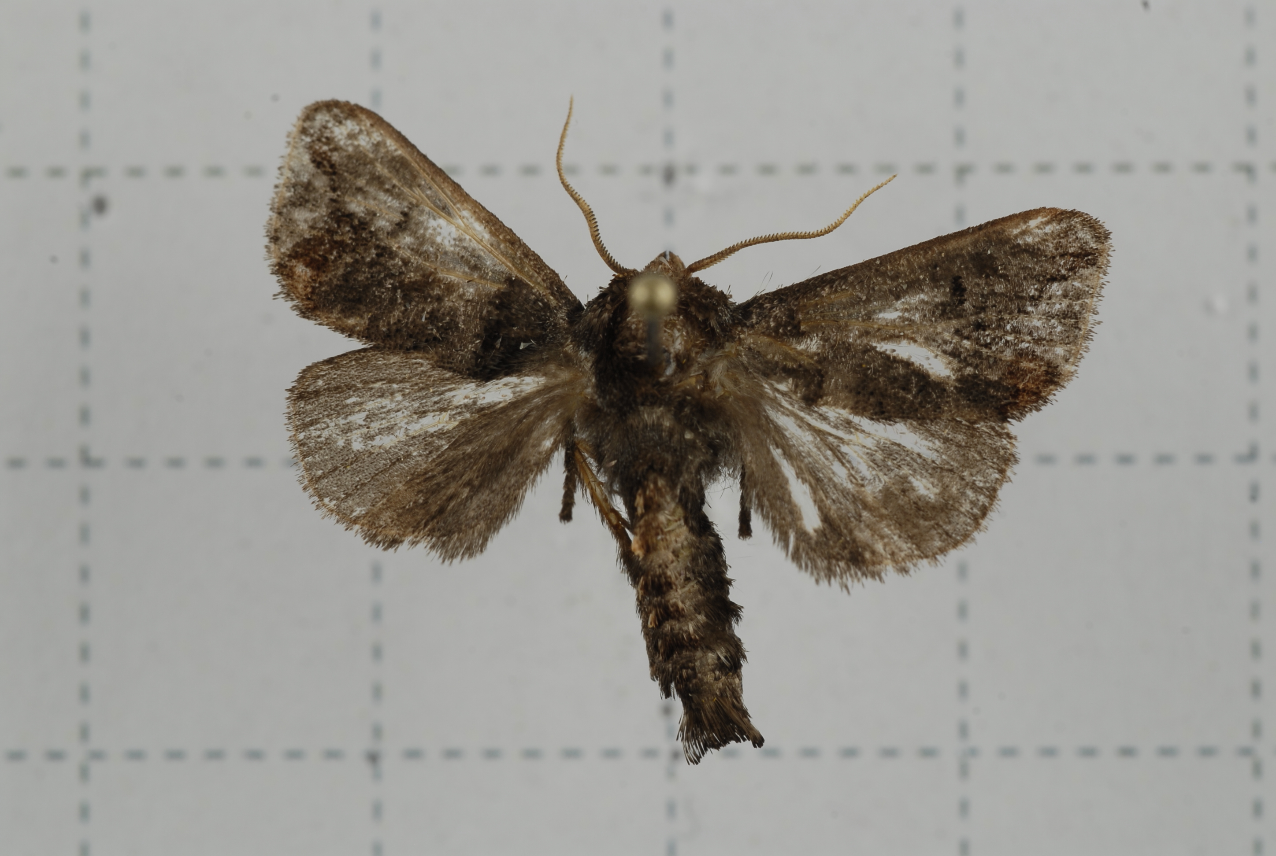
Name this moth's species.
Phlossa conjuncta
